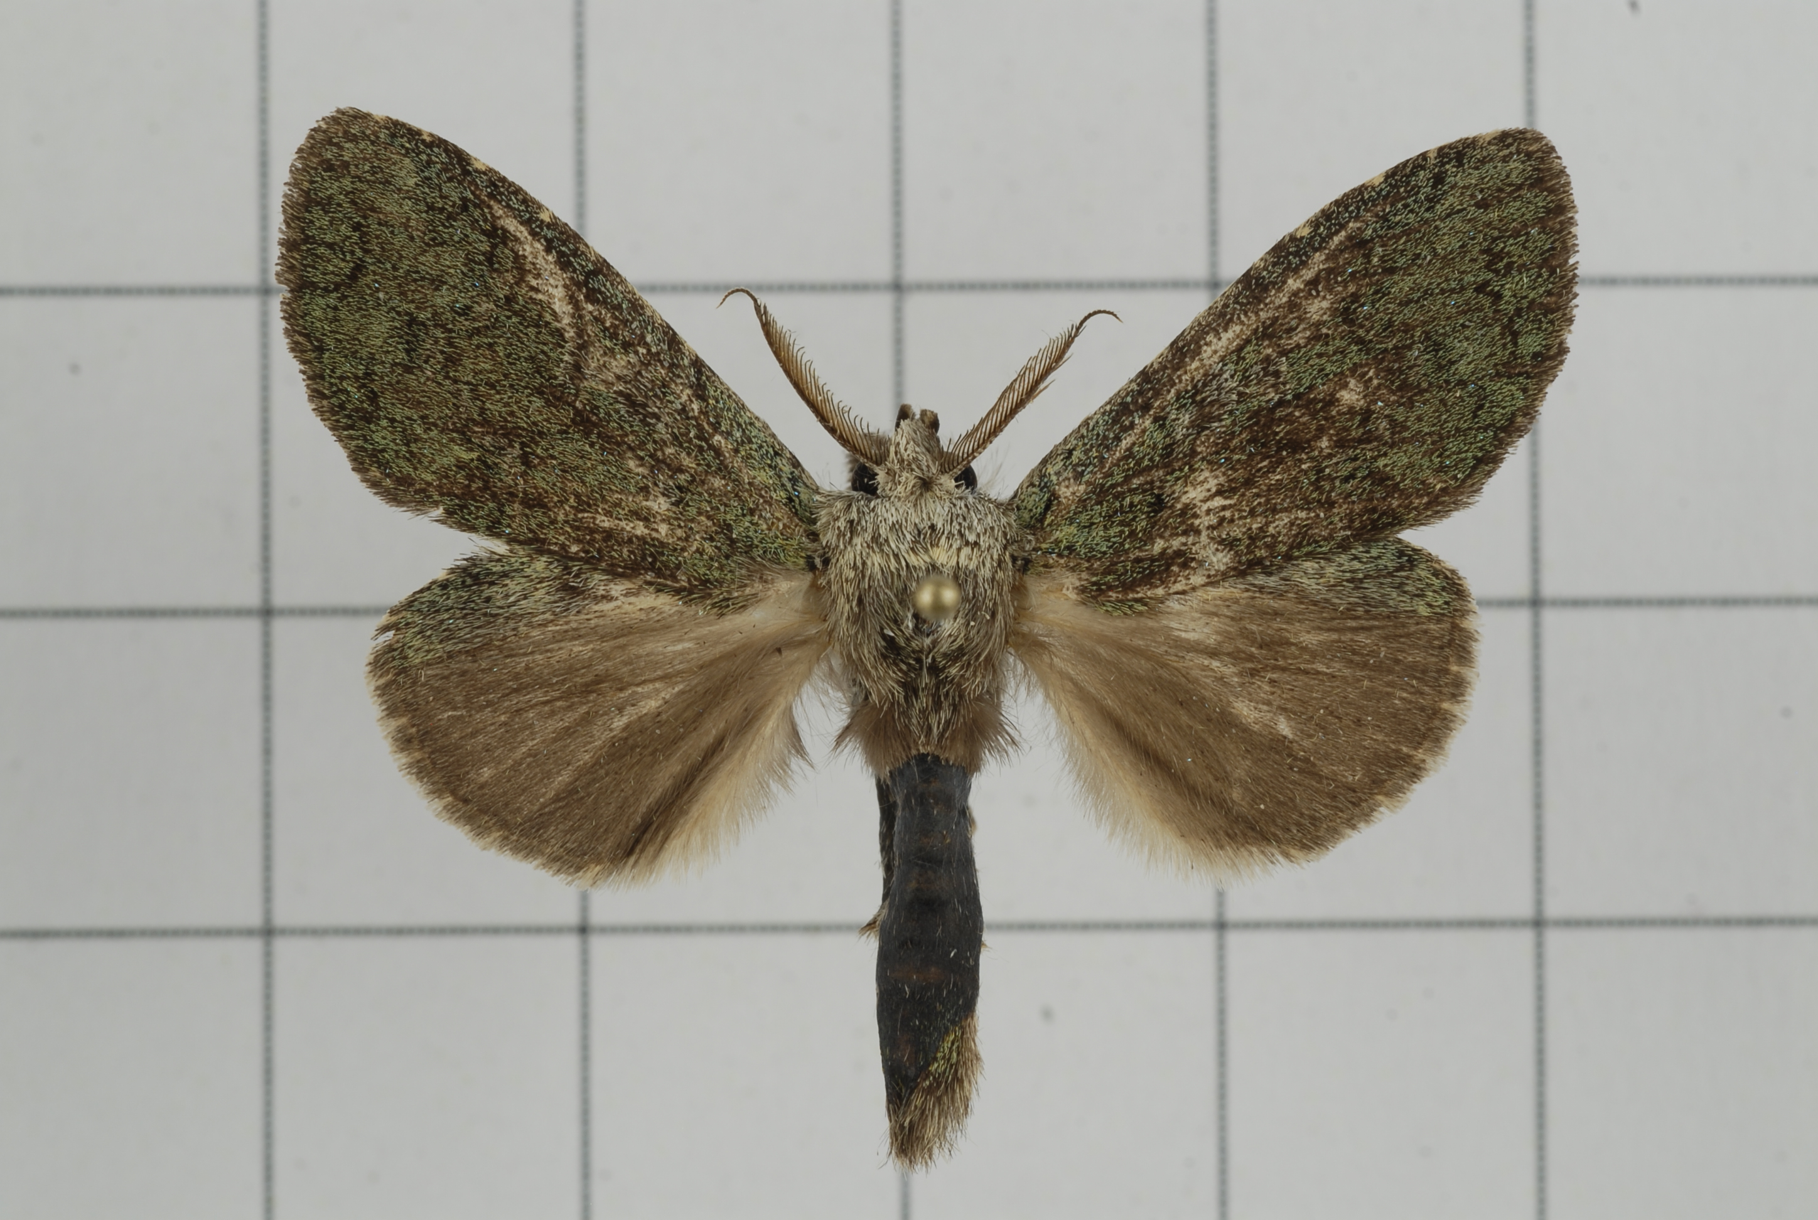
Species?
Syntypistis cyanea cyanea
